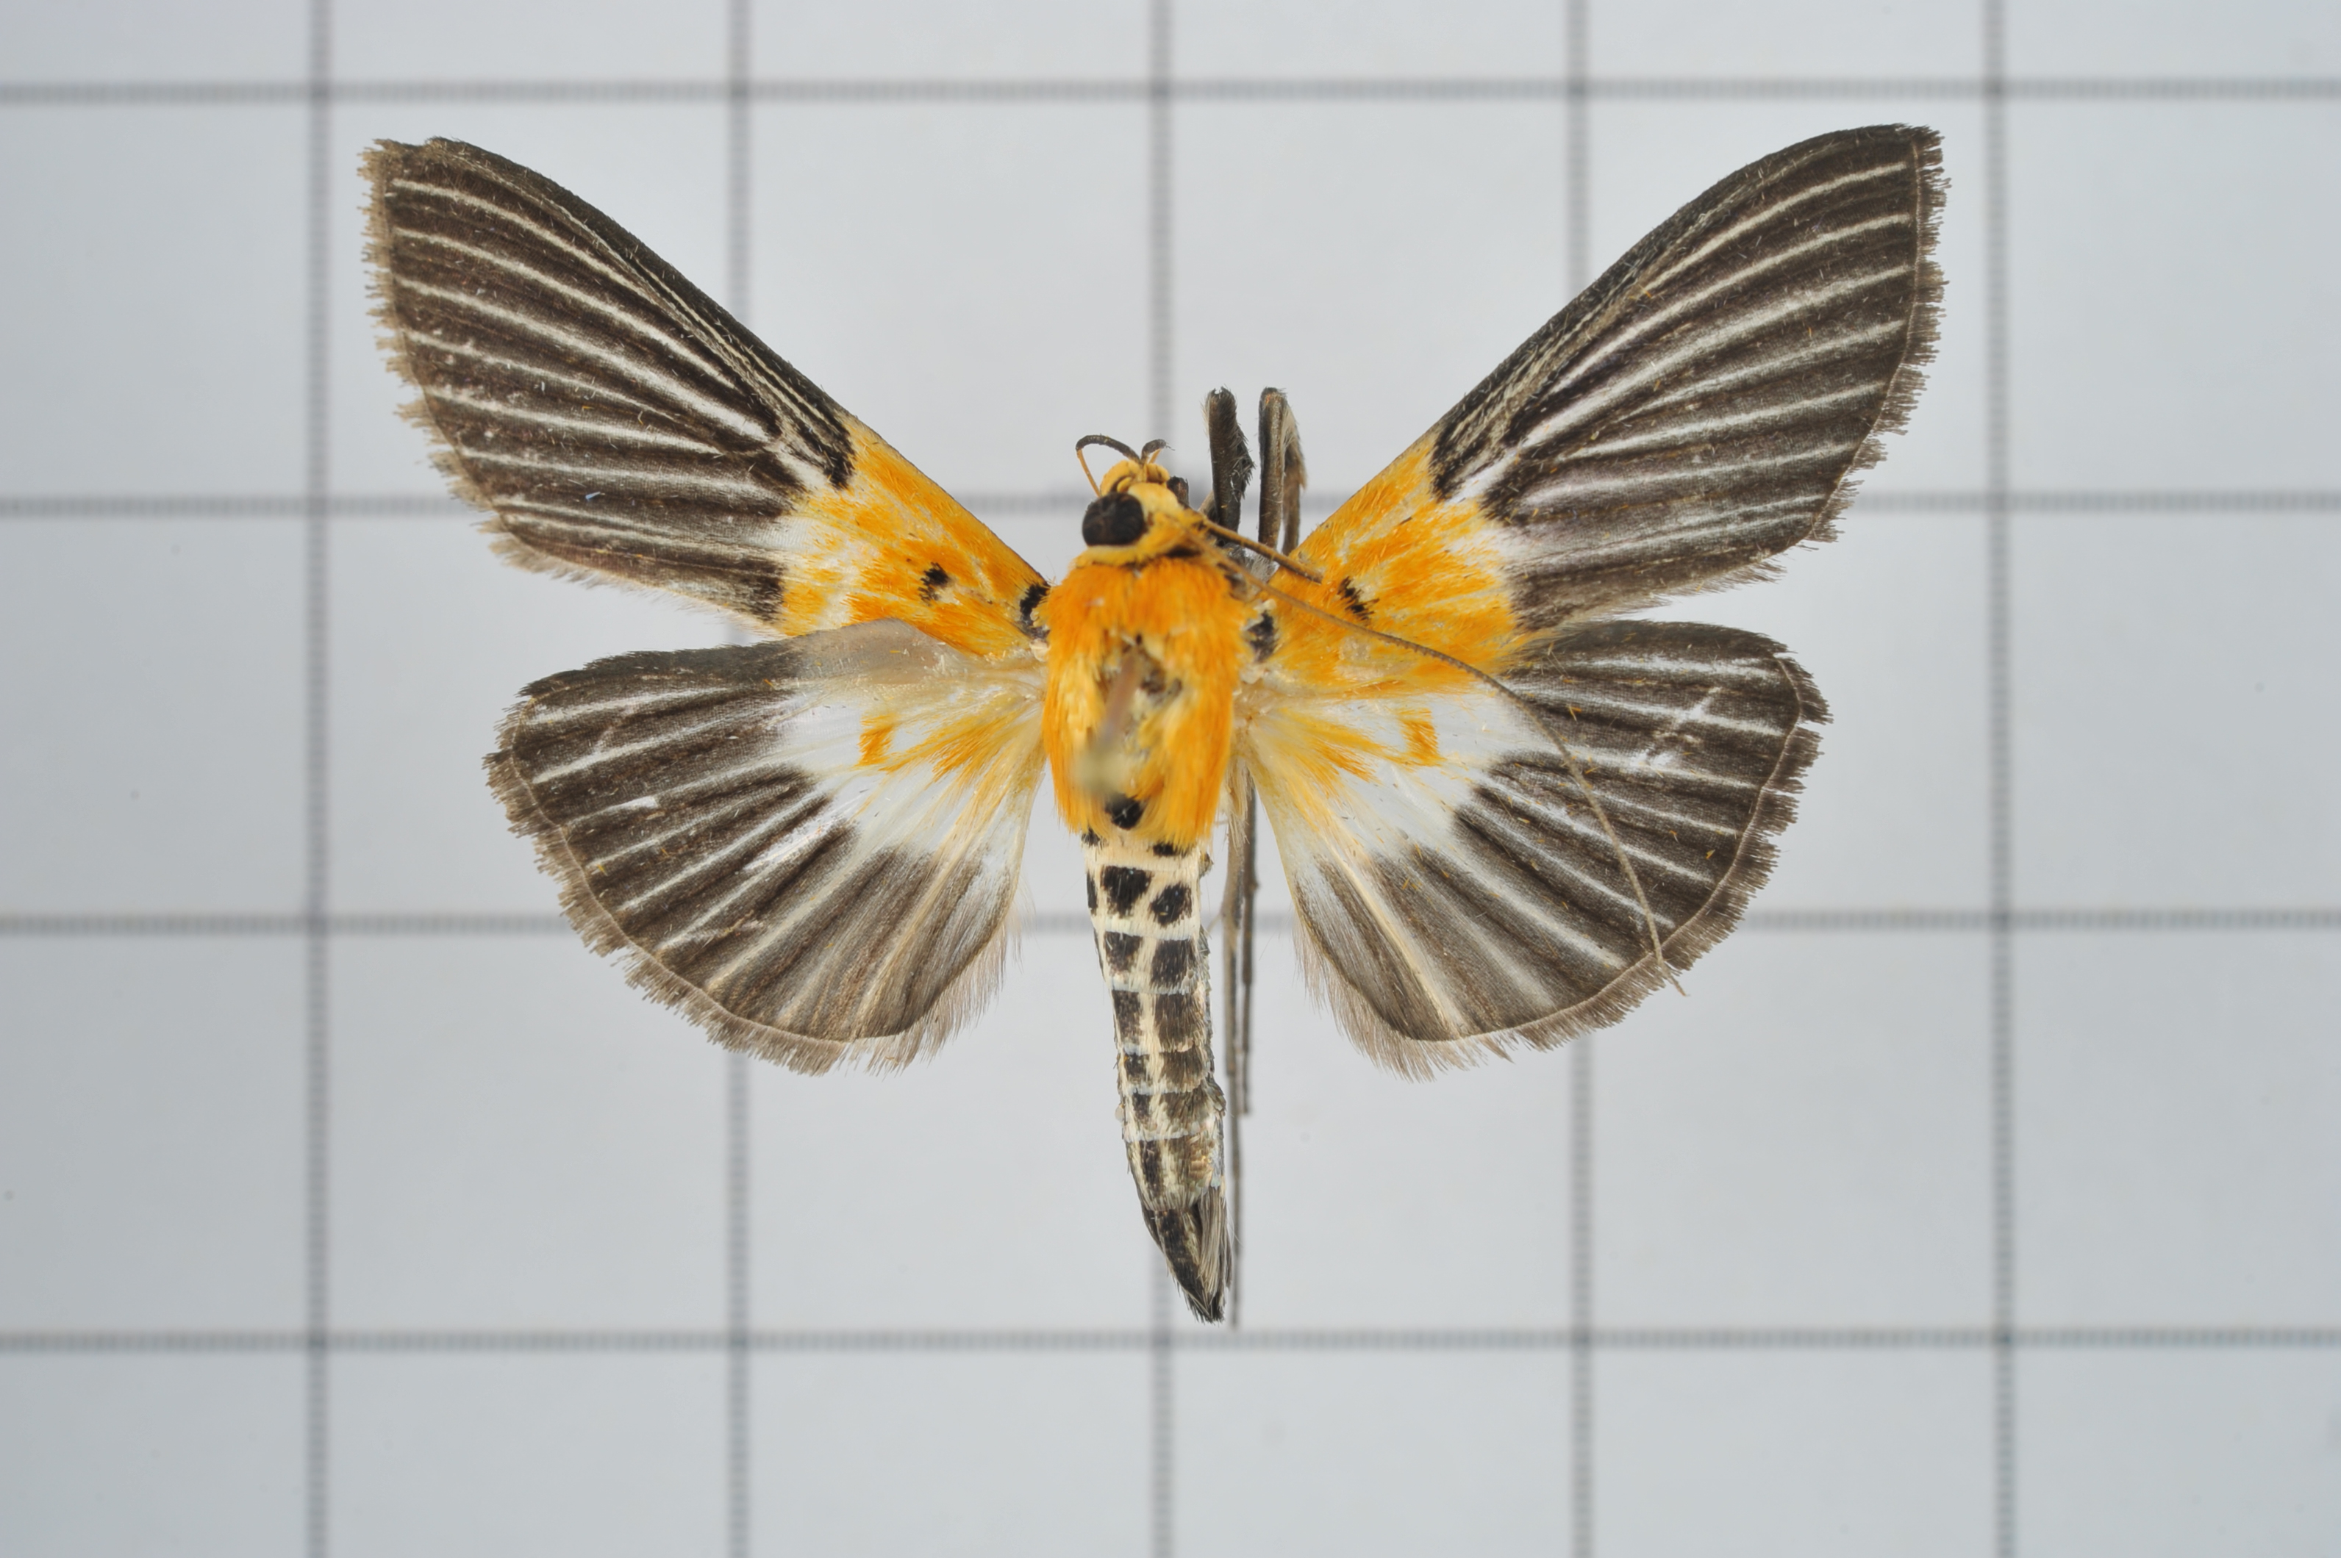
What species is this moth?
Nevrina procopia
